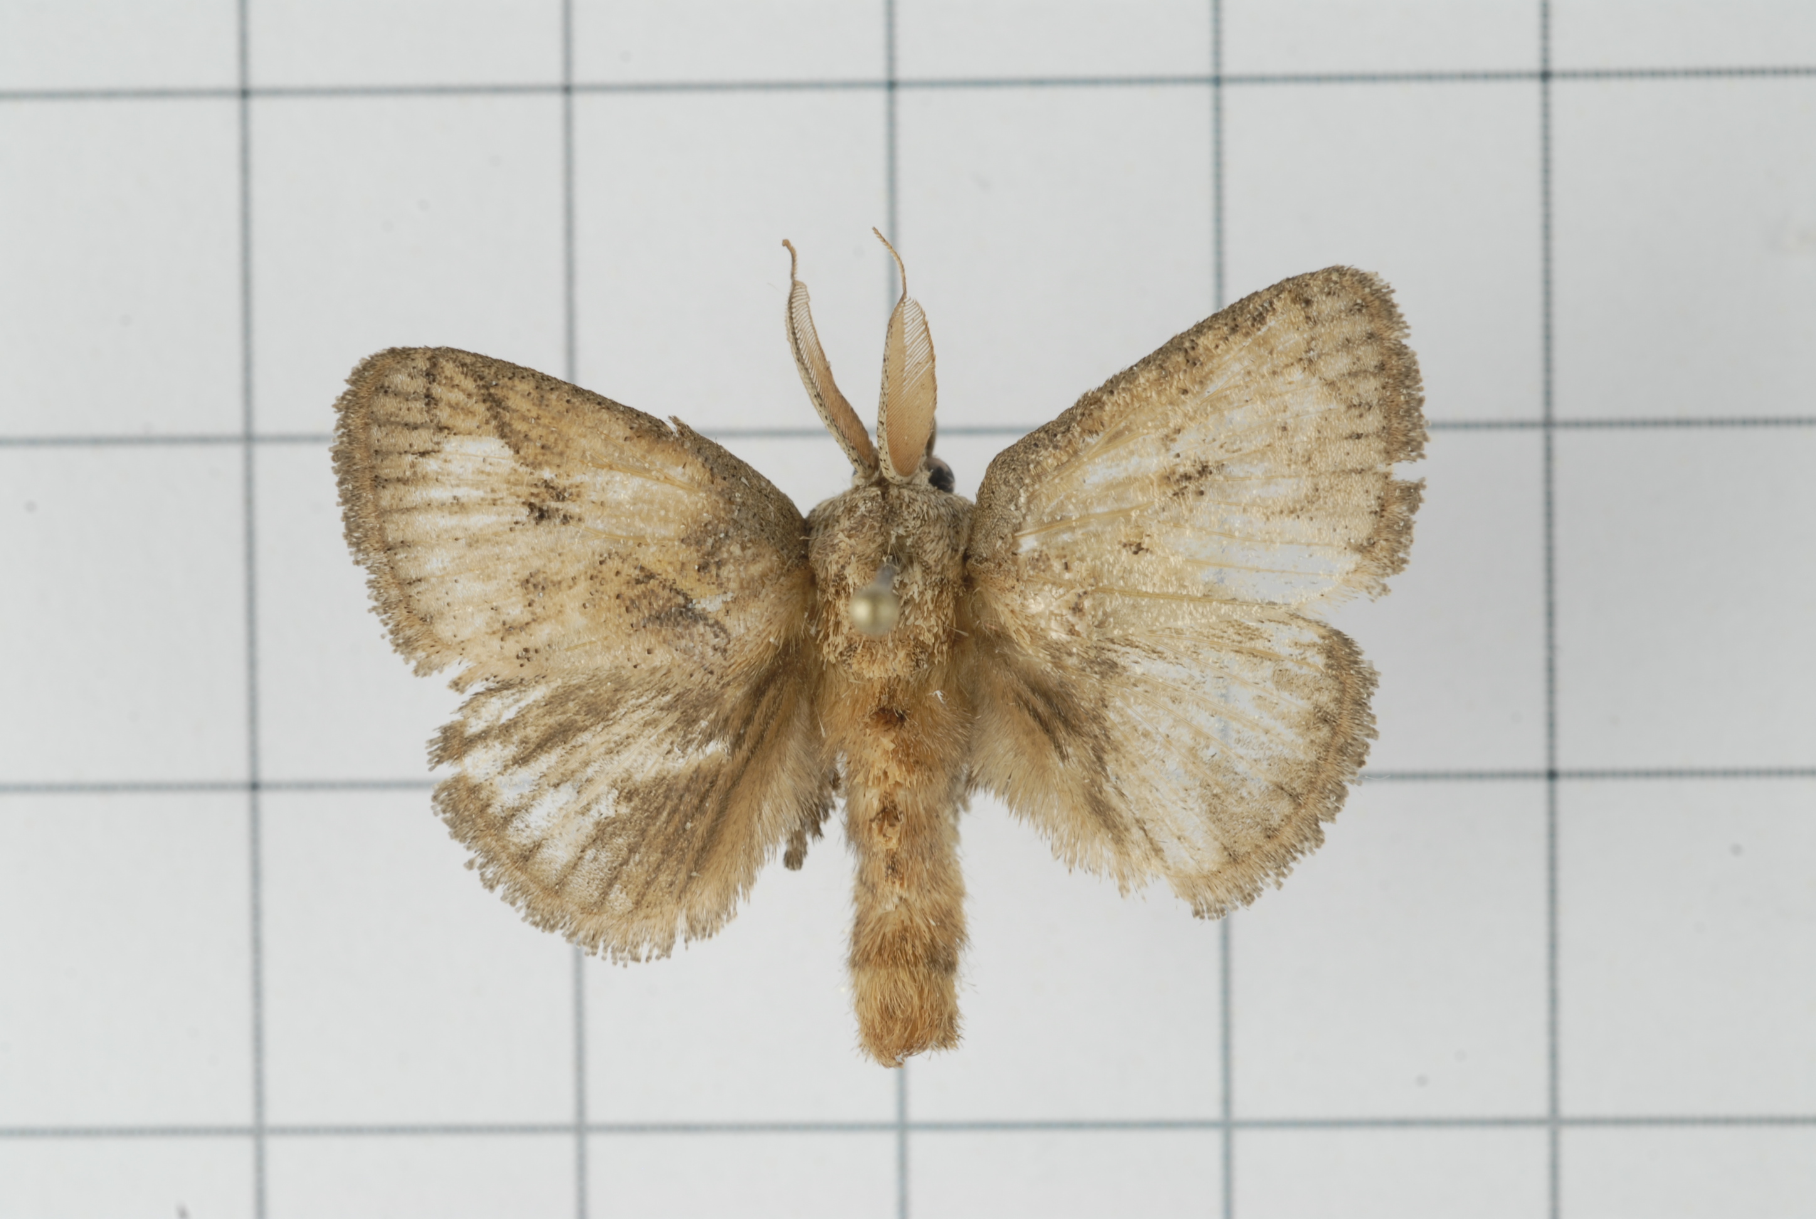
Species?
Susica sinensis
